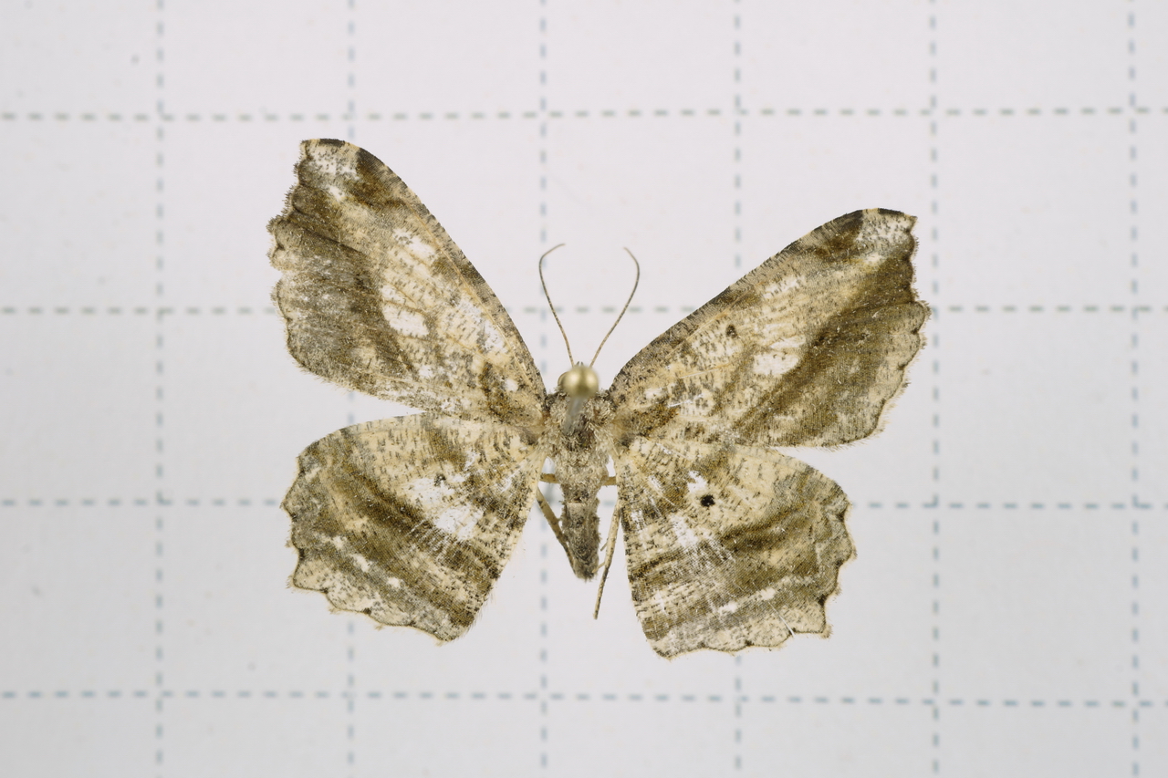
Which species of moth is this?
Macaria binazira
